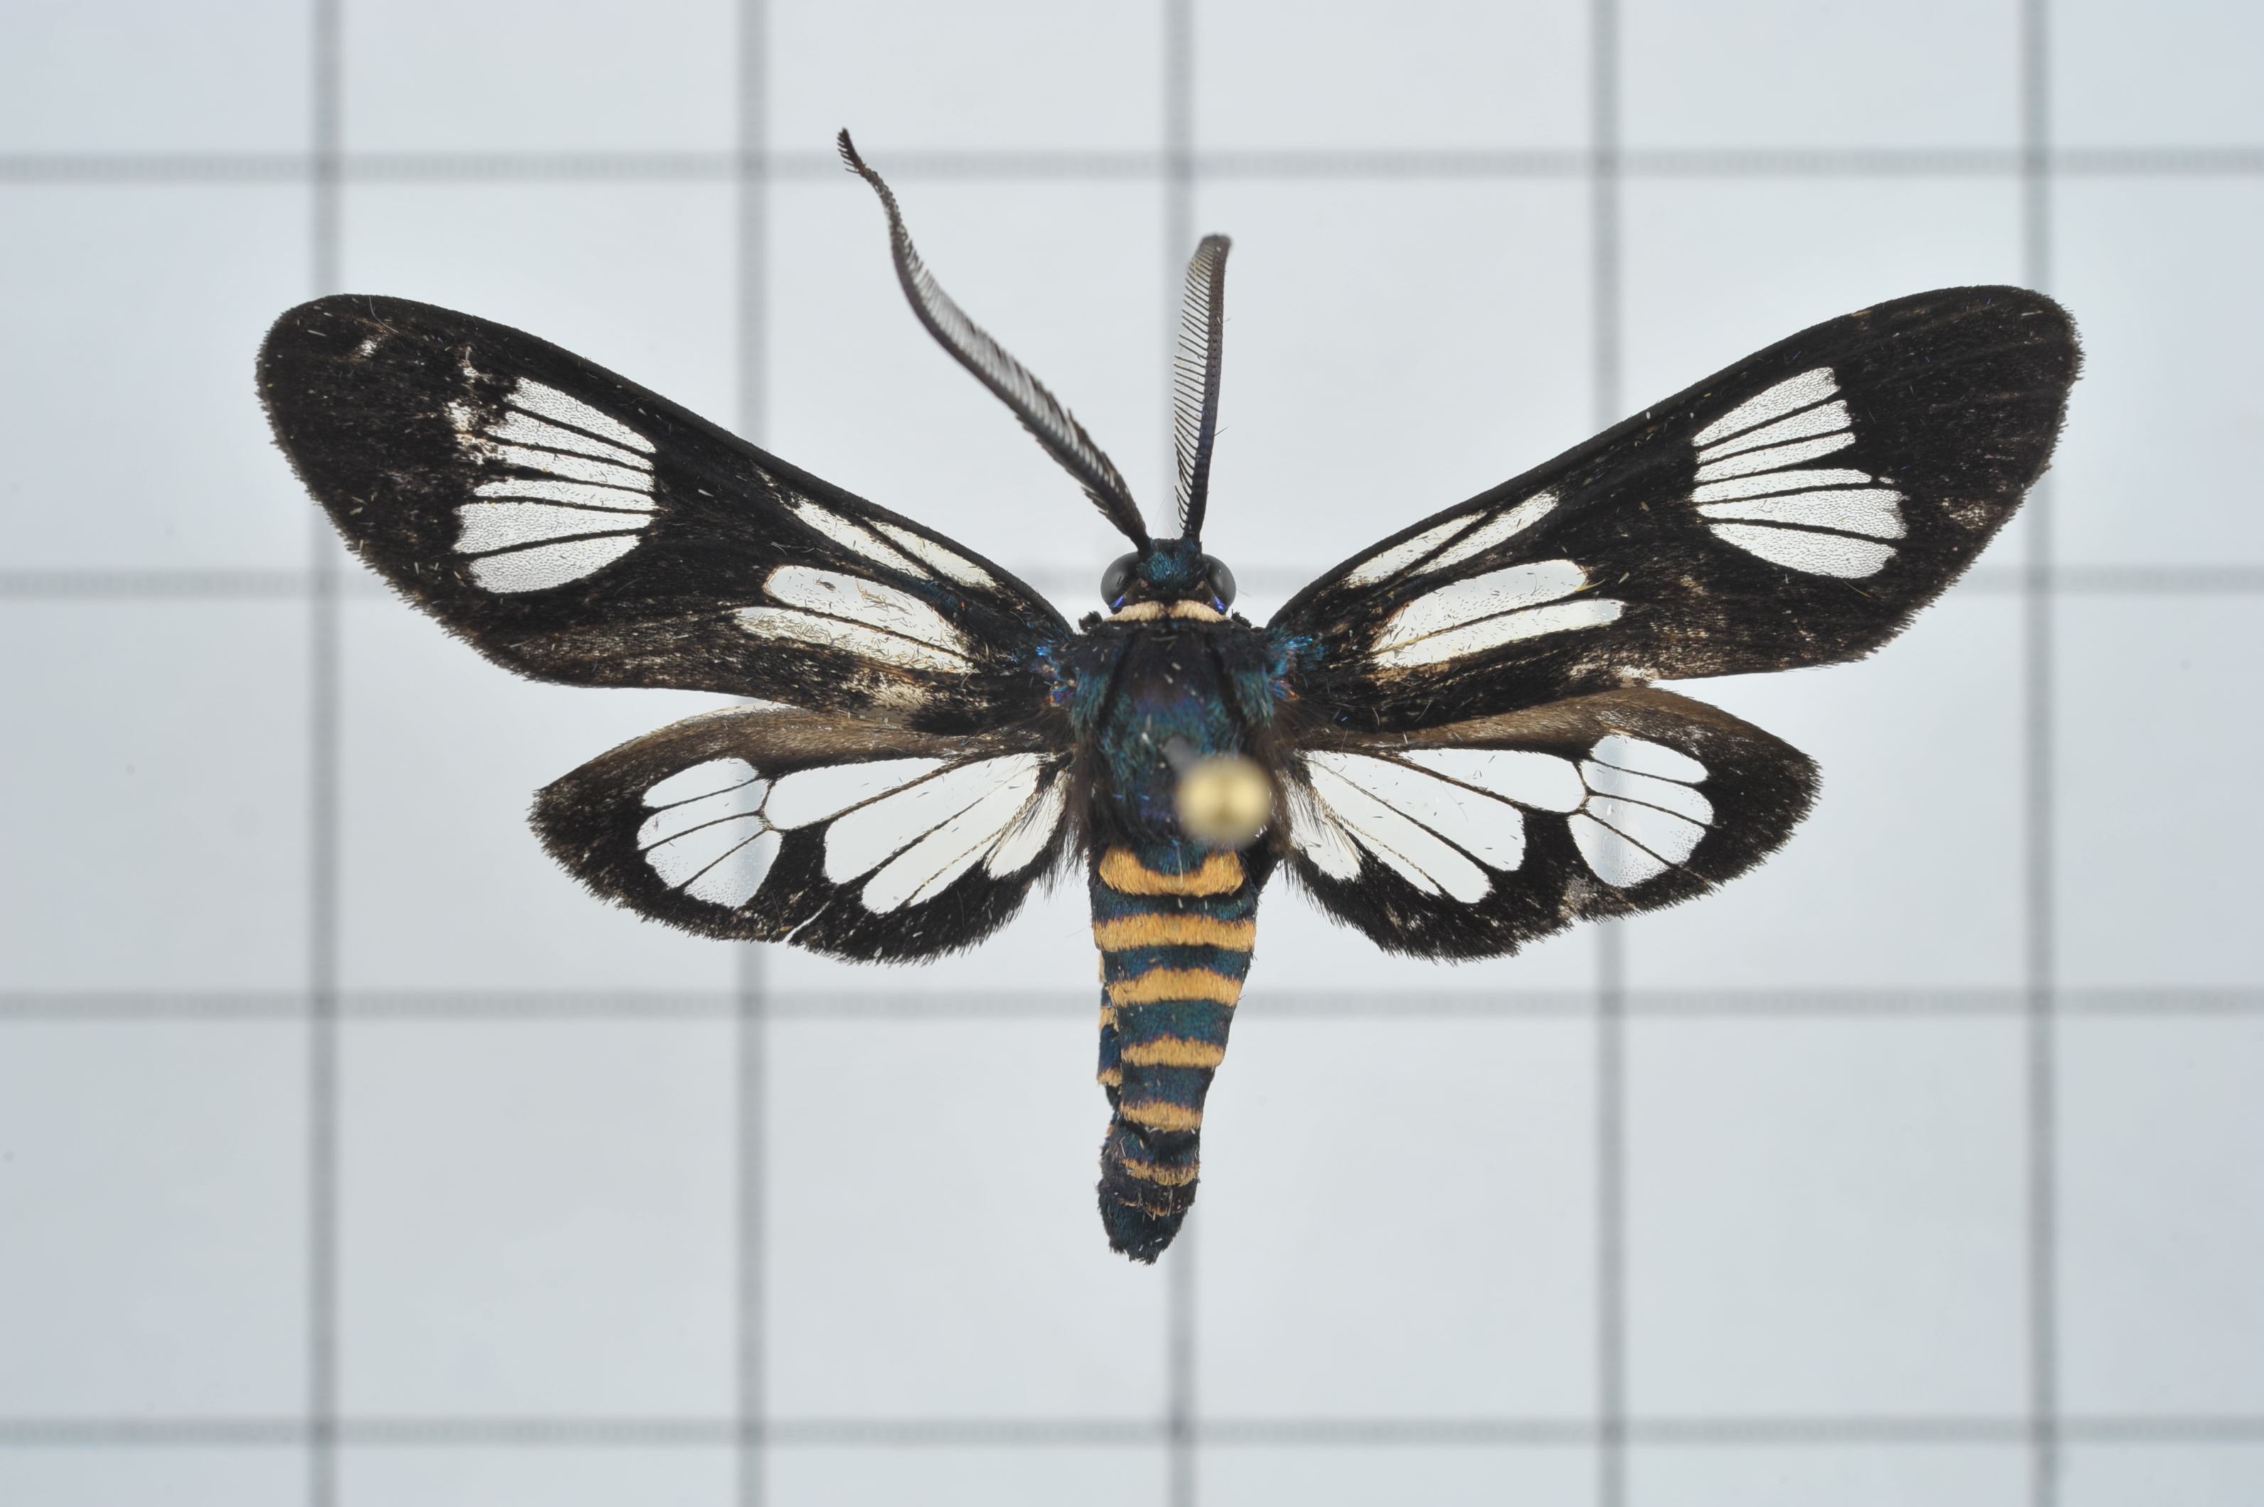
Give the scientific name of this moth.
Piarosoma extravagans
